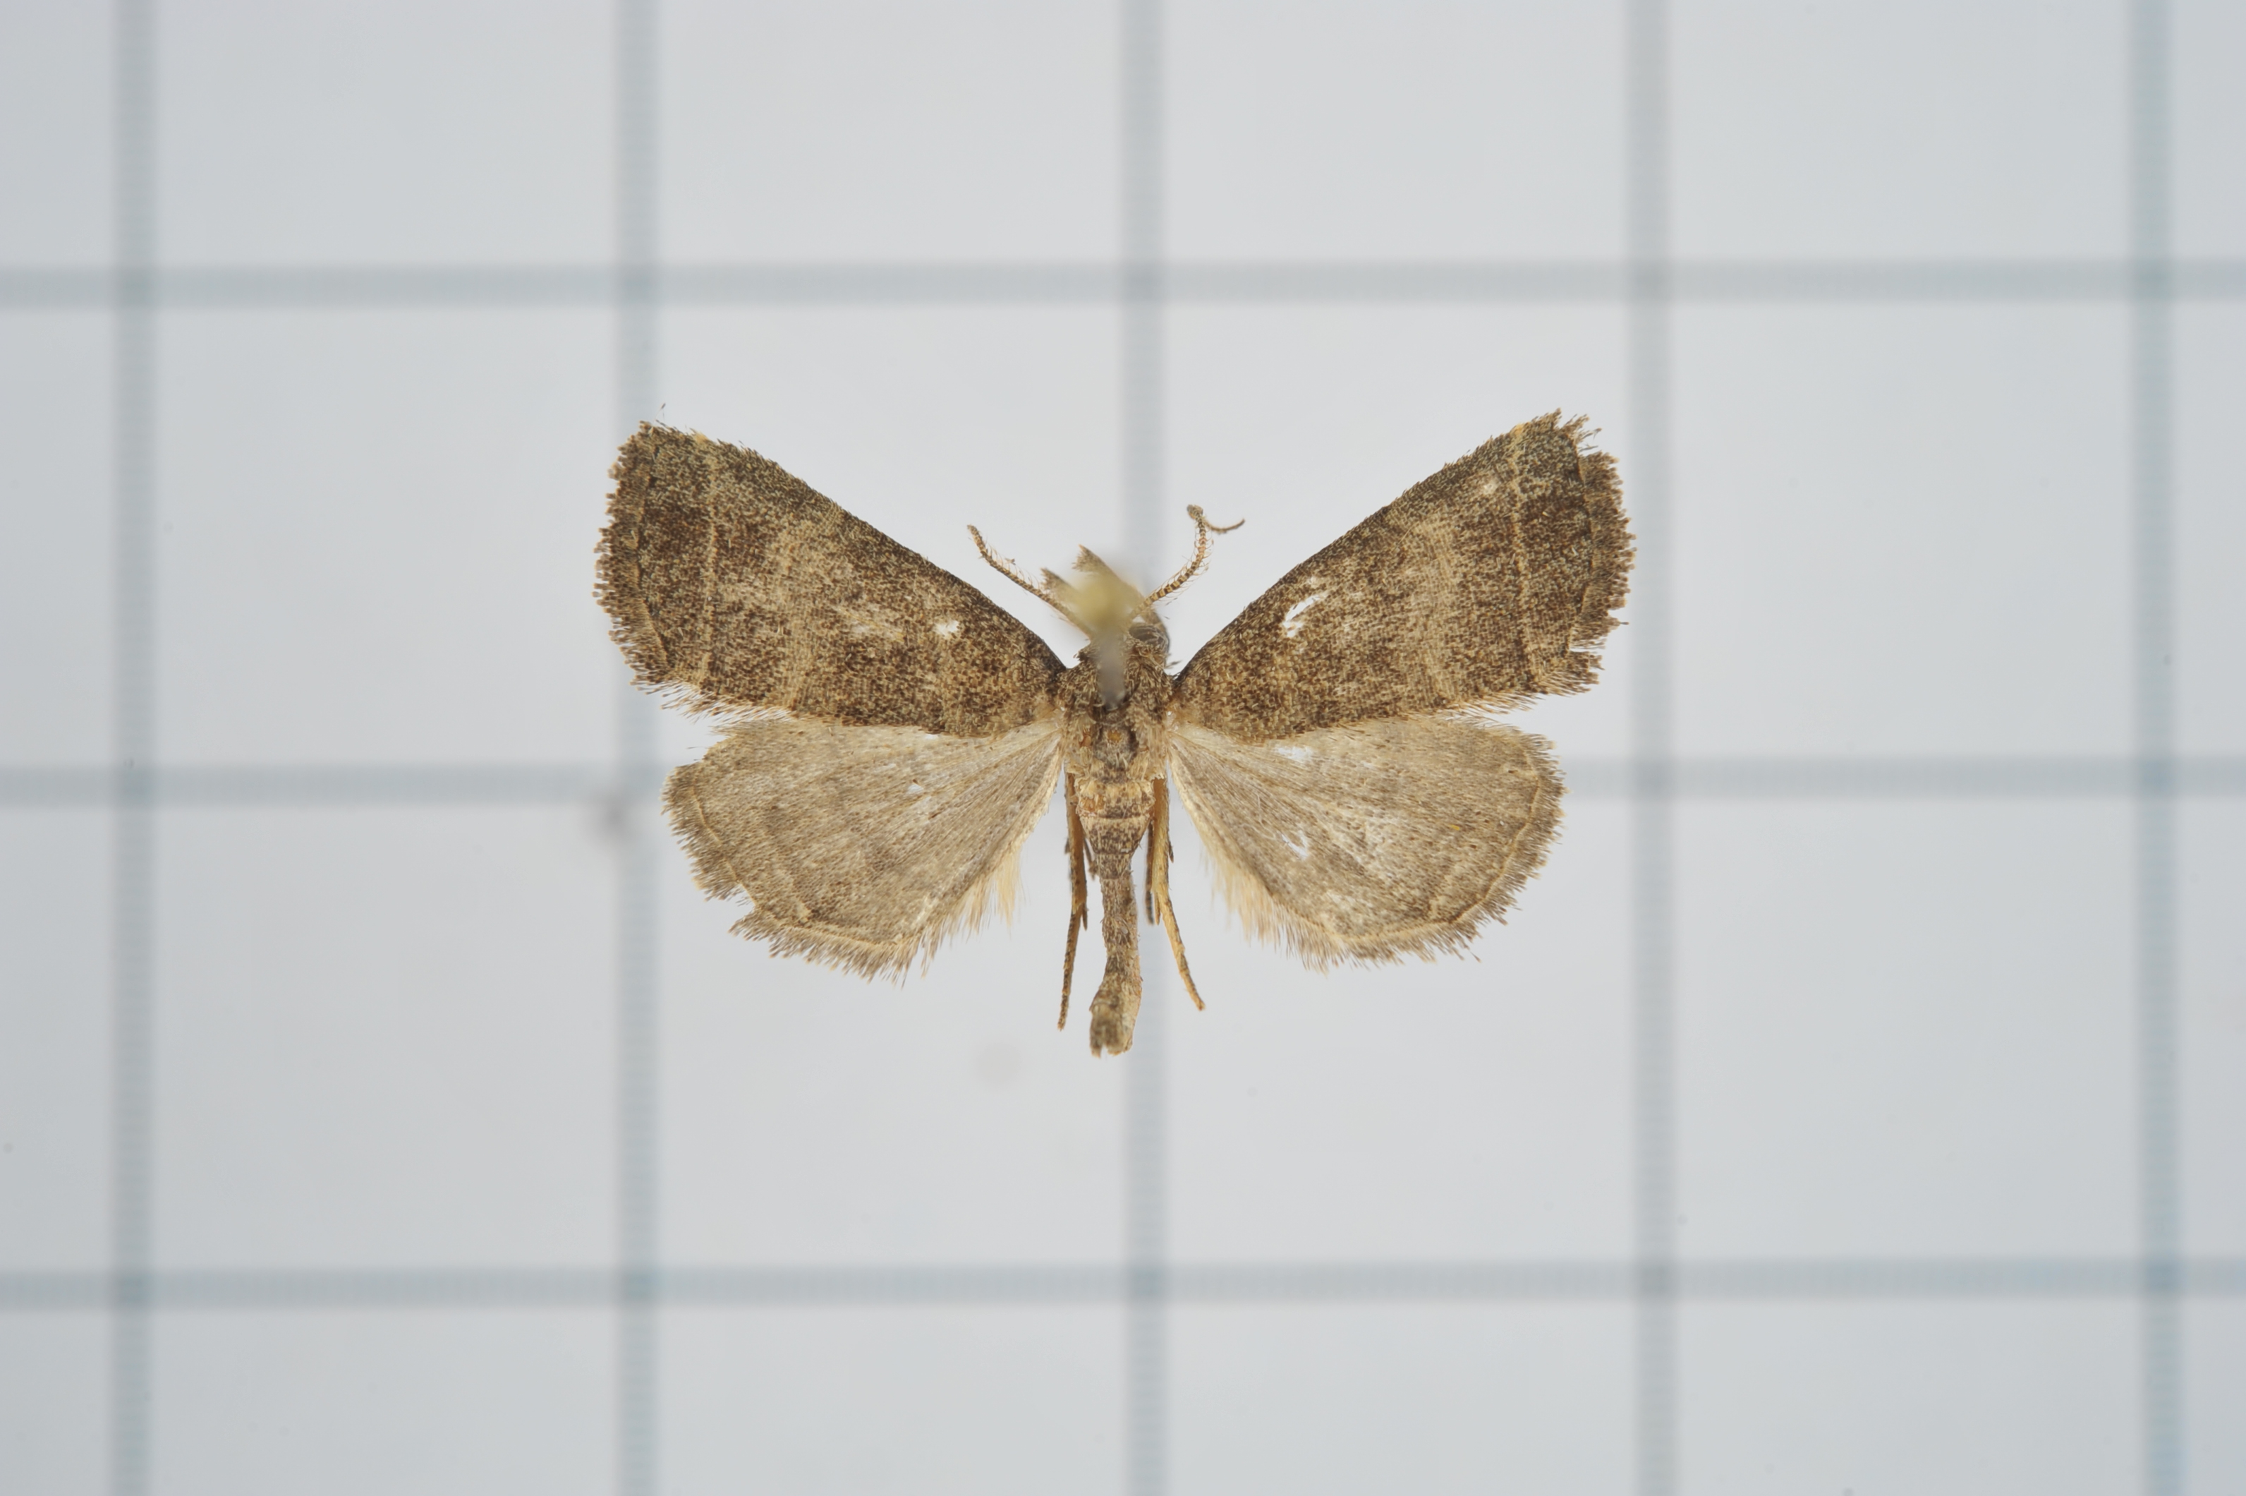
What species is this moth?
Herminia annulata
